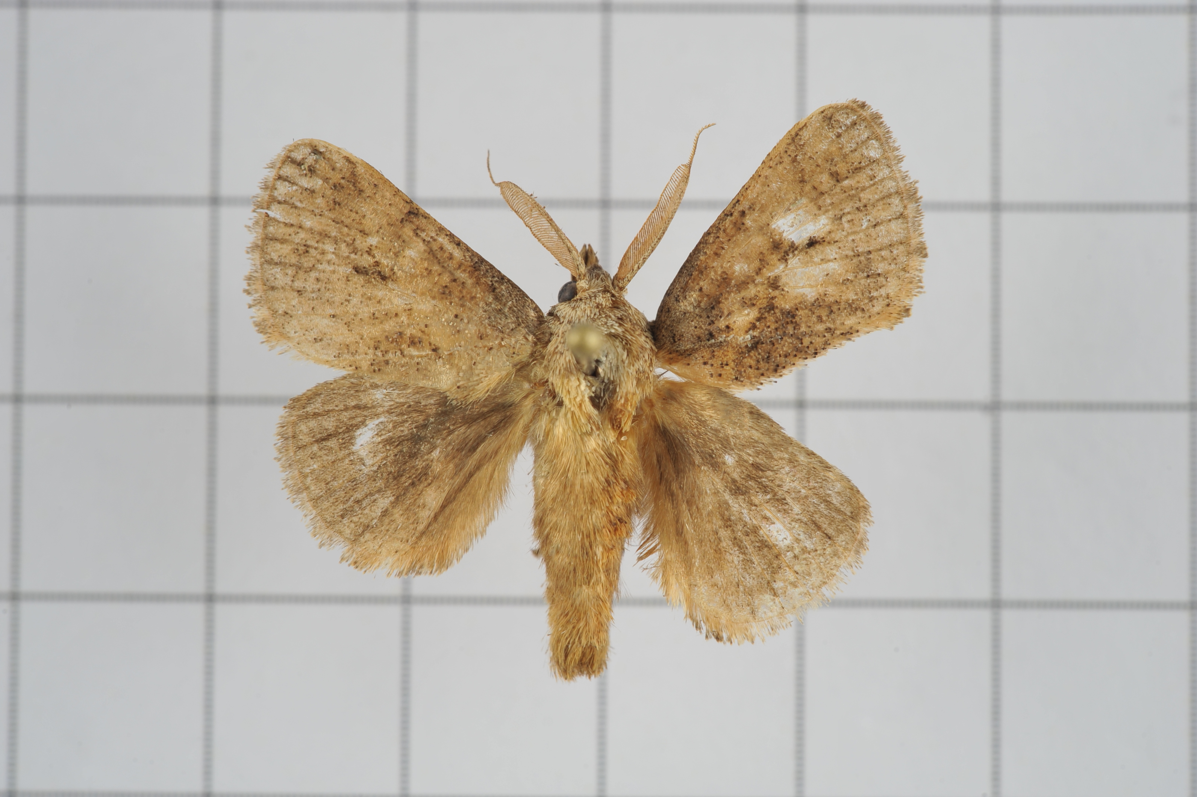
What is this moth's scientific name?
Susica sinensis
